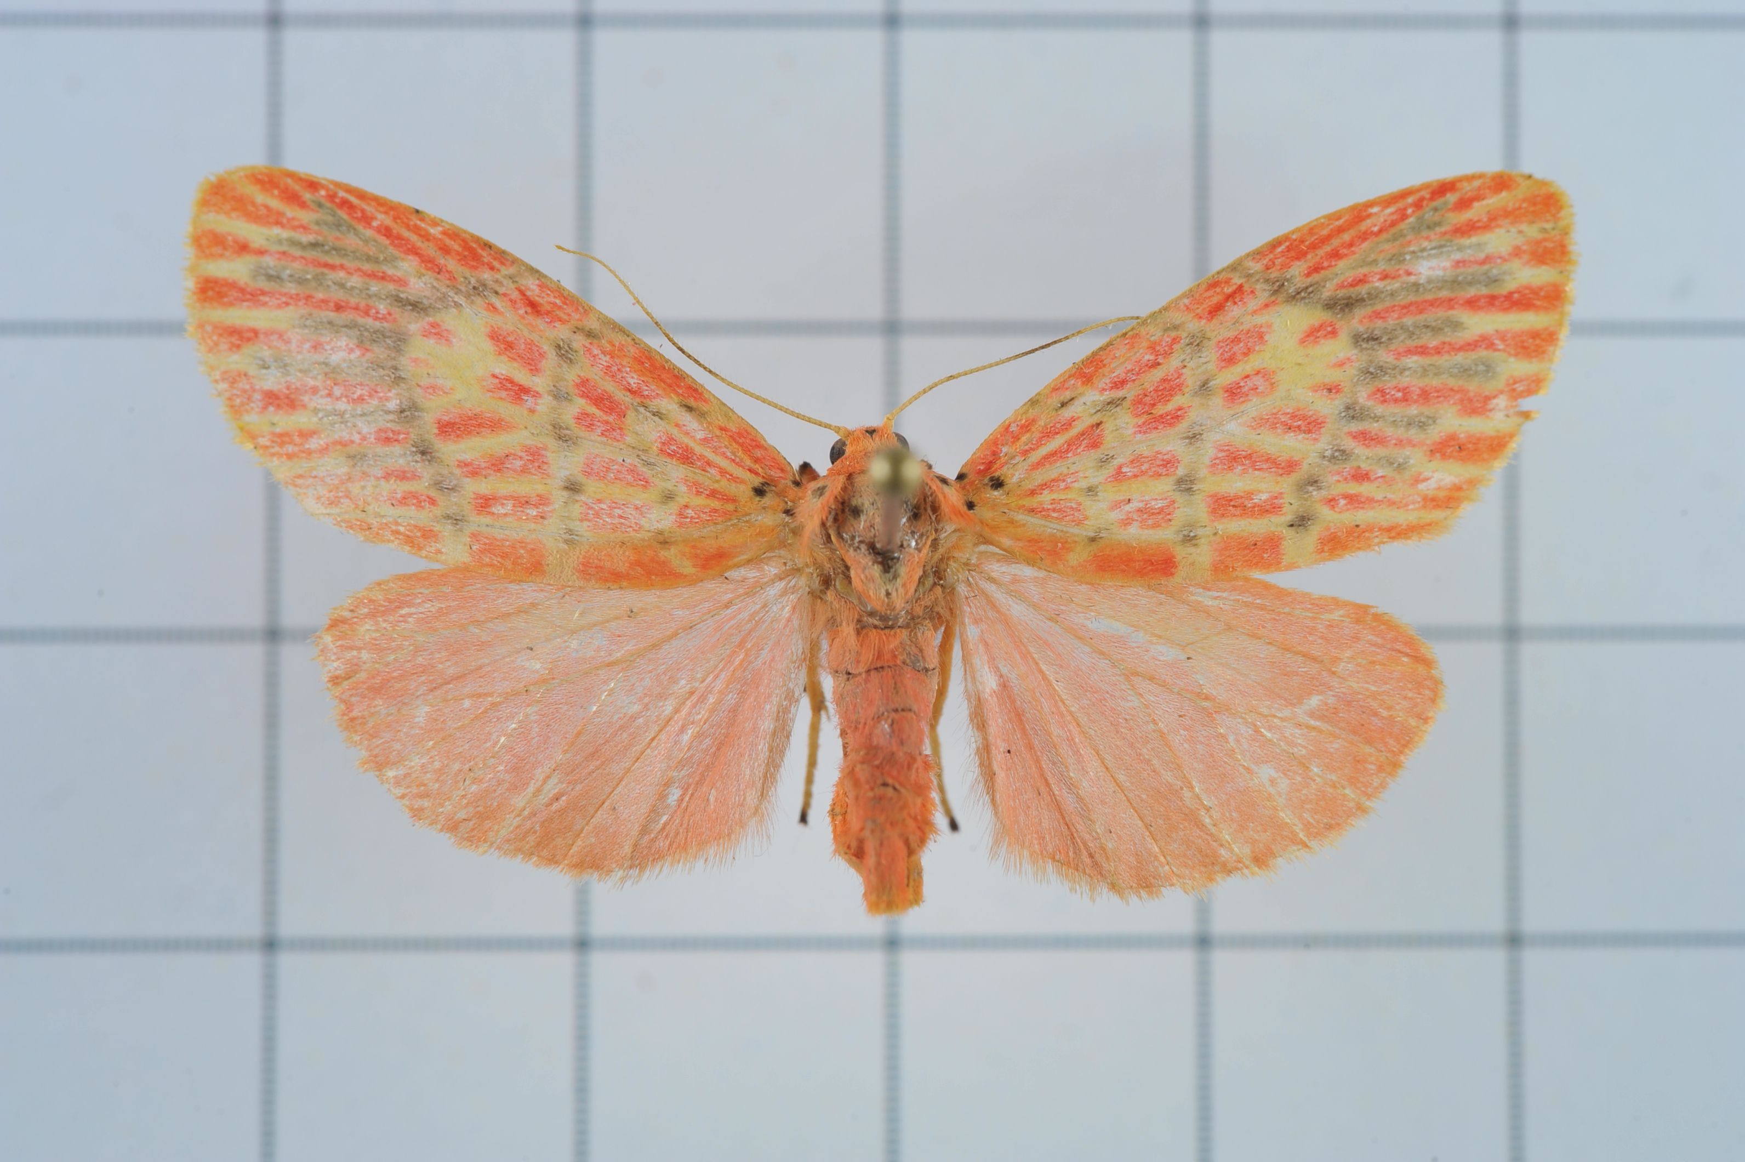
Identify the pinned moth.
Barsine sauteri
